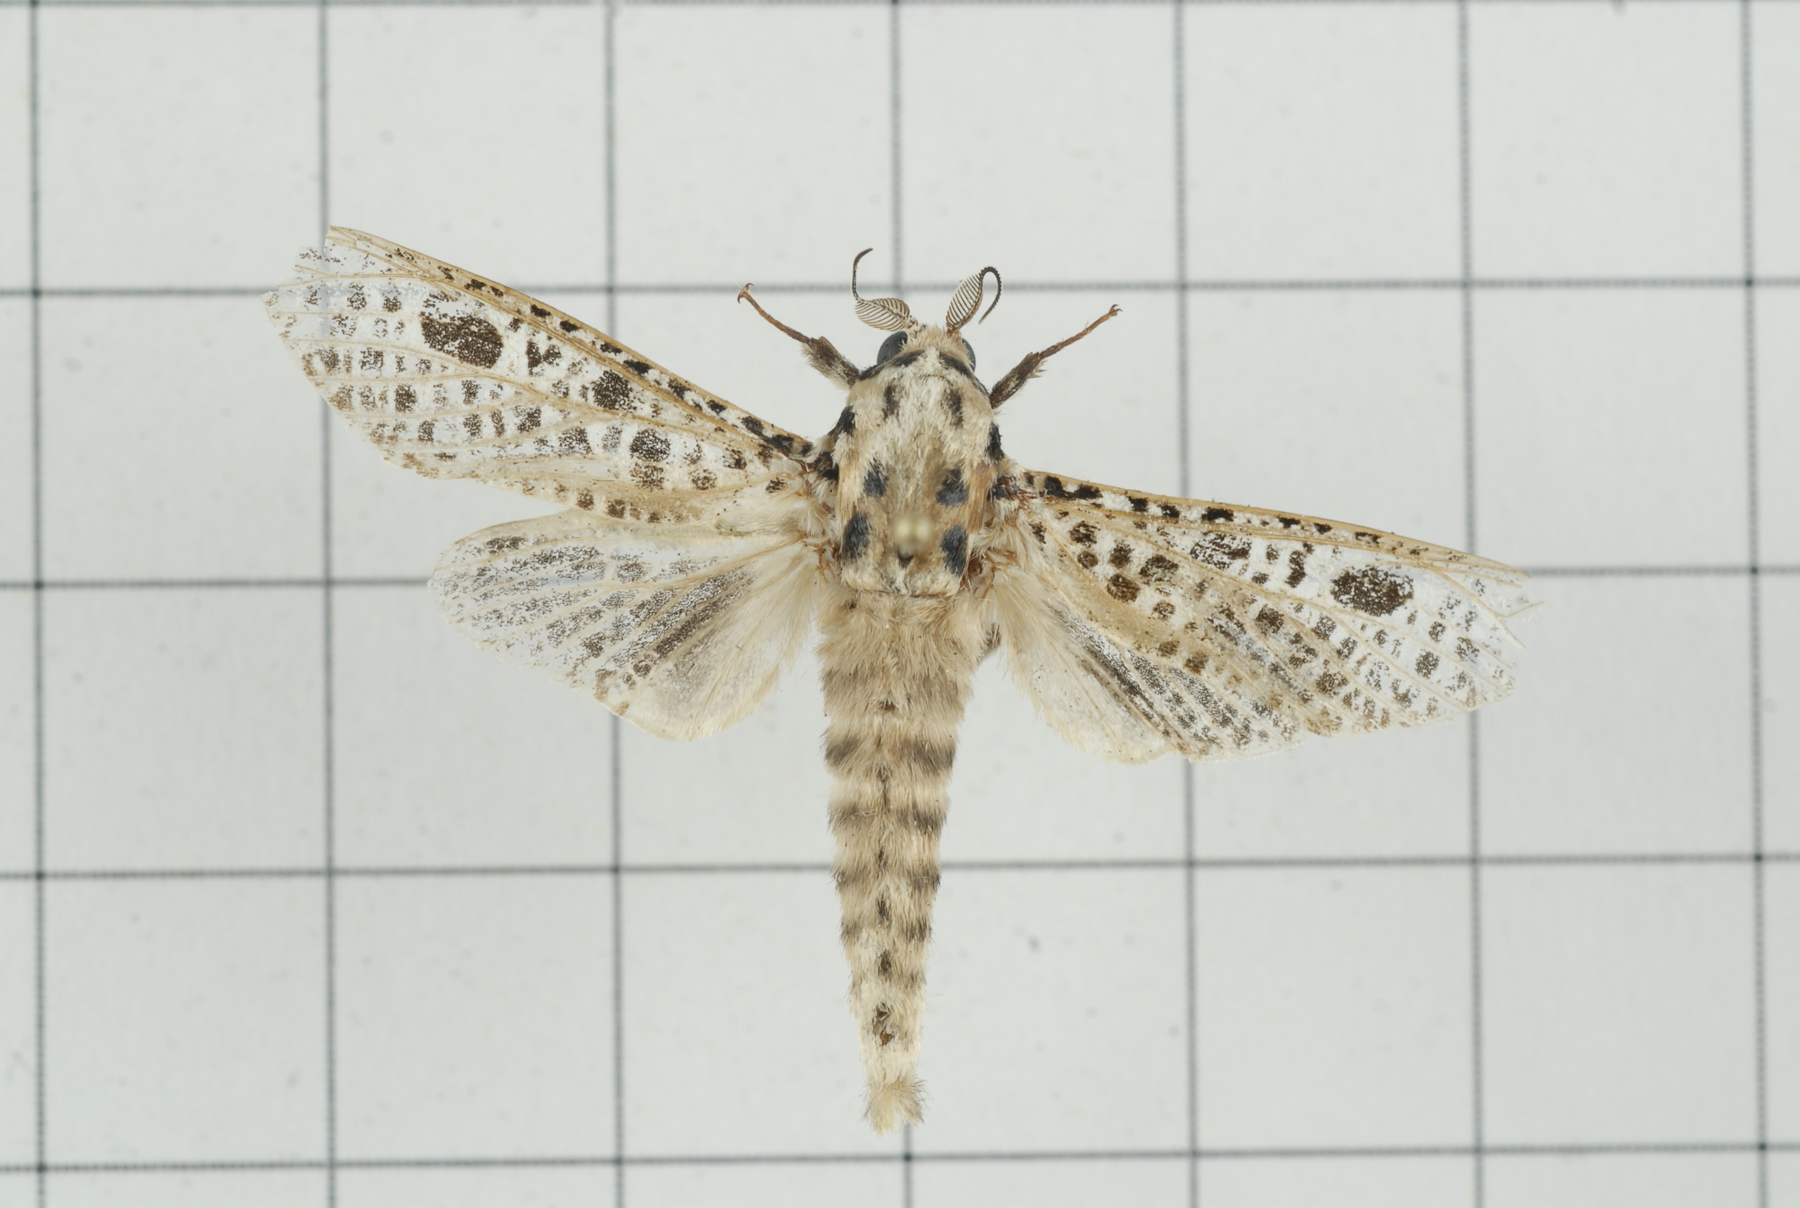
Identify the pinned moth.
Rapdalus pardicolor
